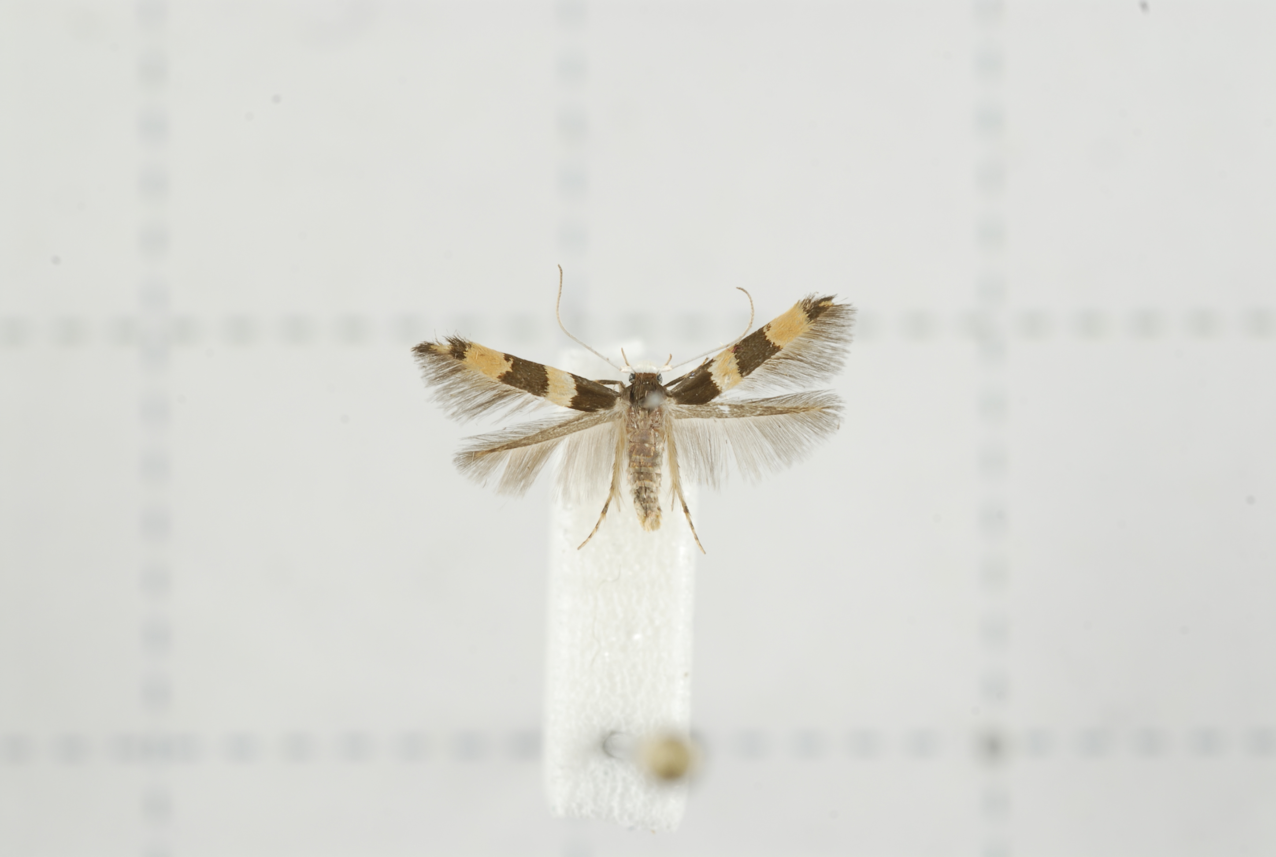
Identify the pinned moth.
Stathmopoda callopis
